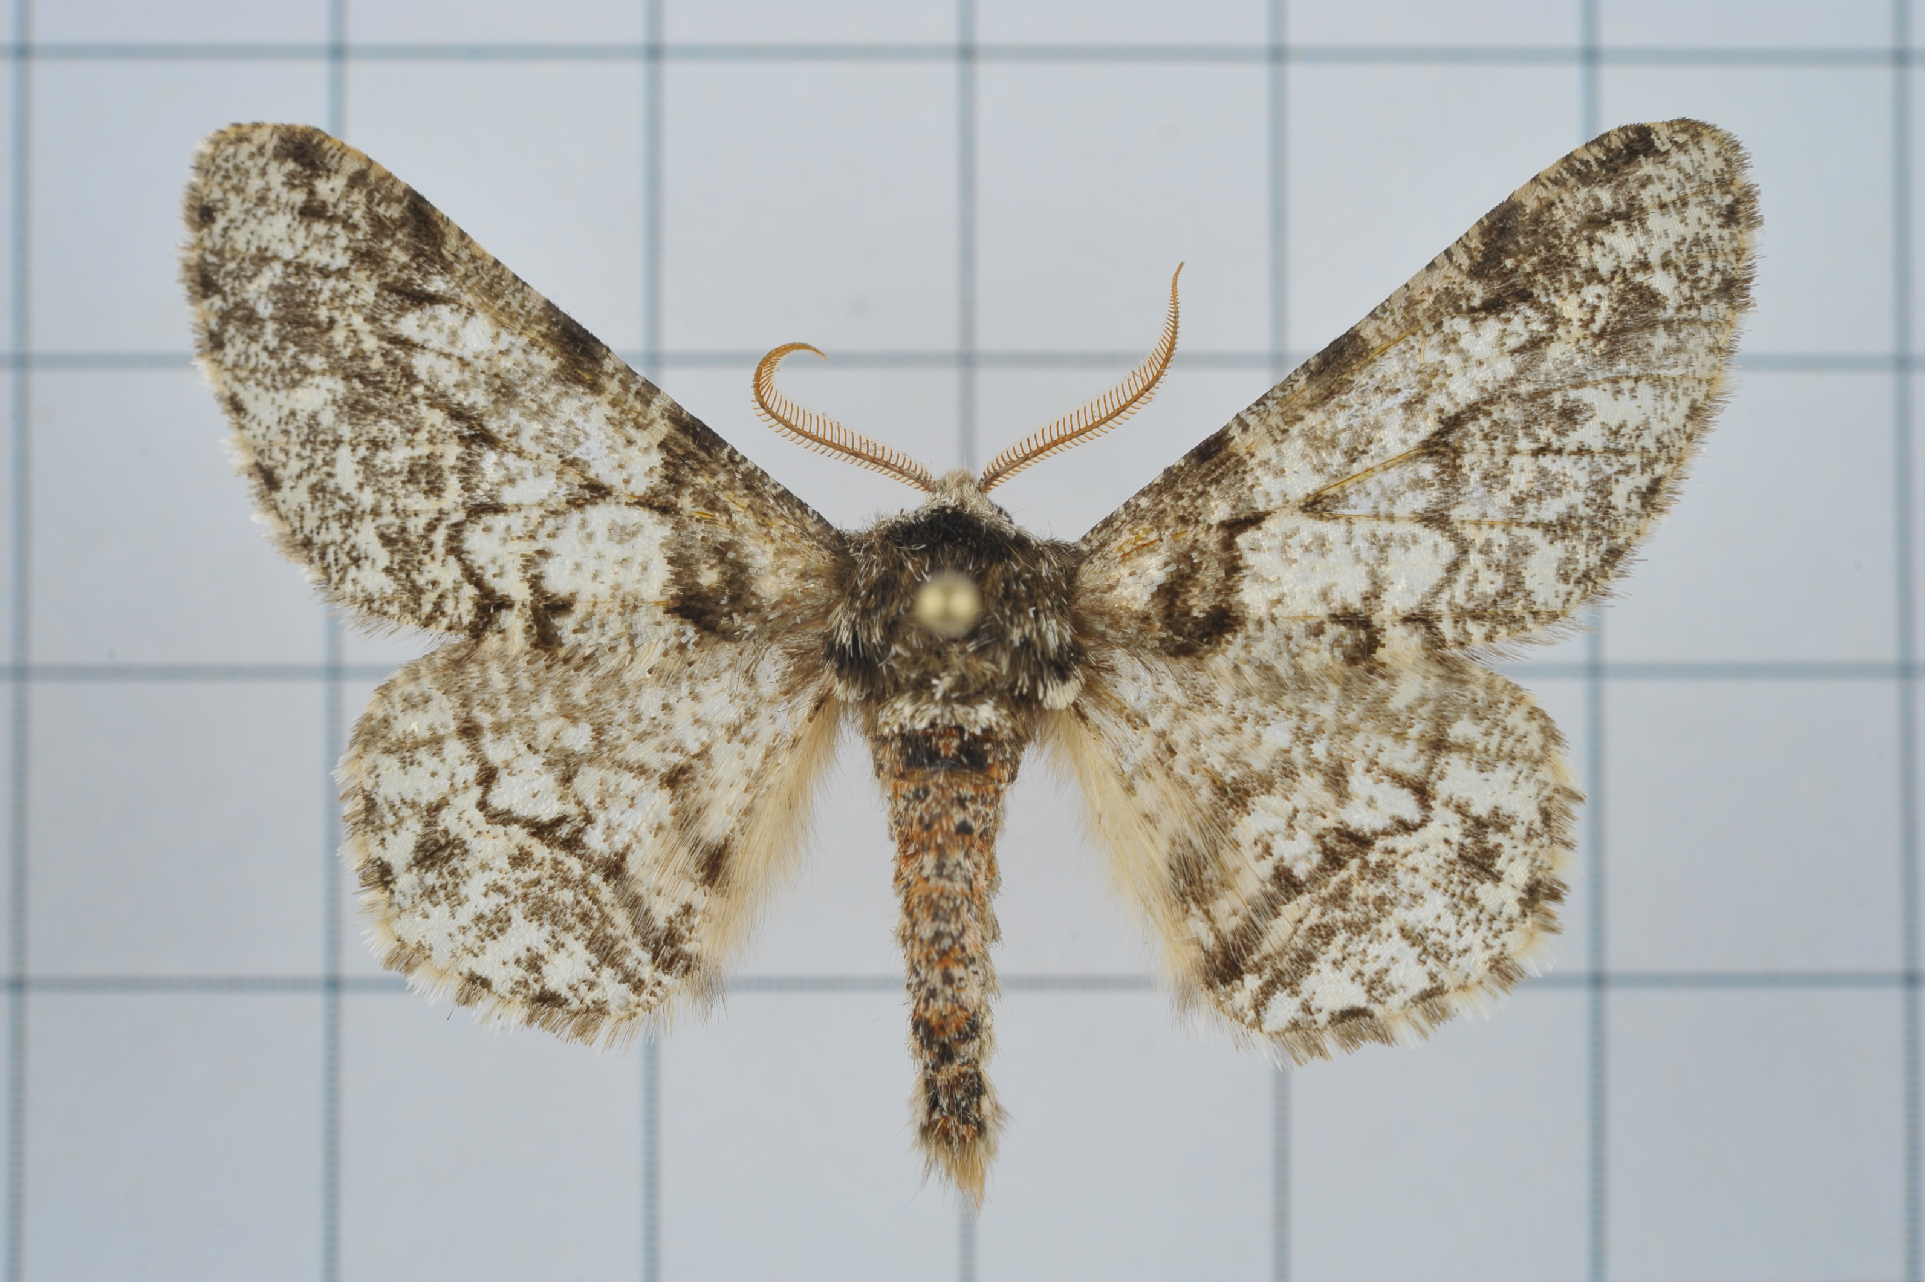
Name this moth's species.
Biston marginata
